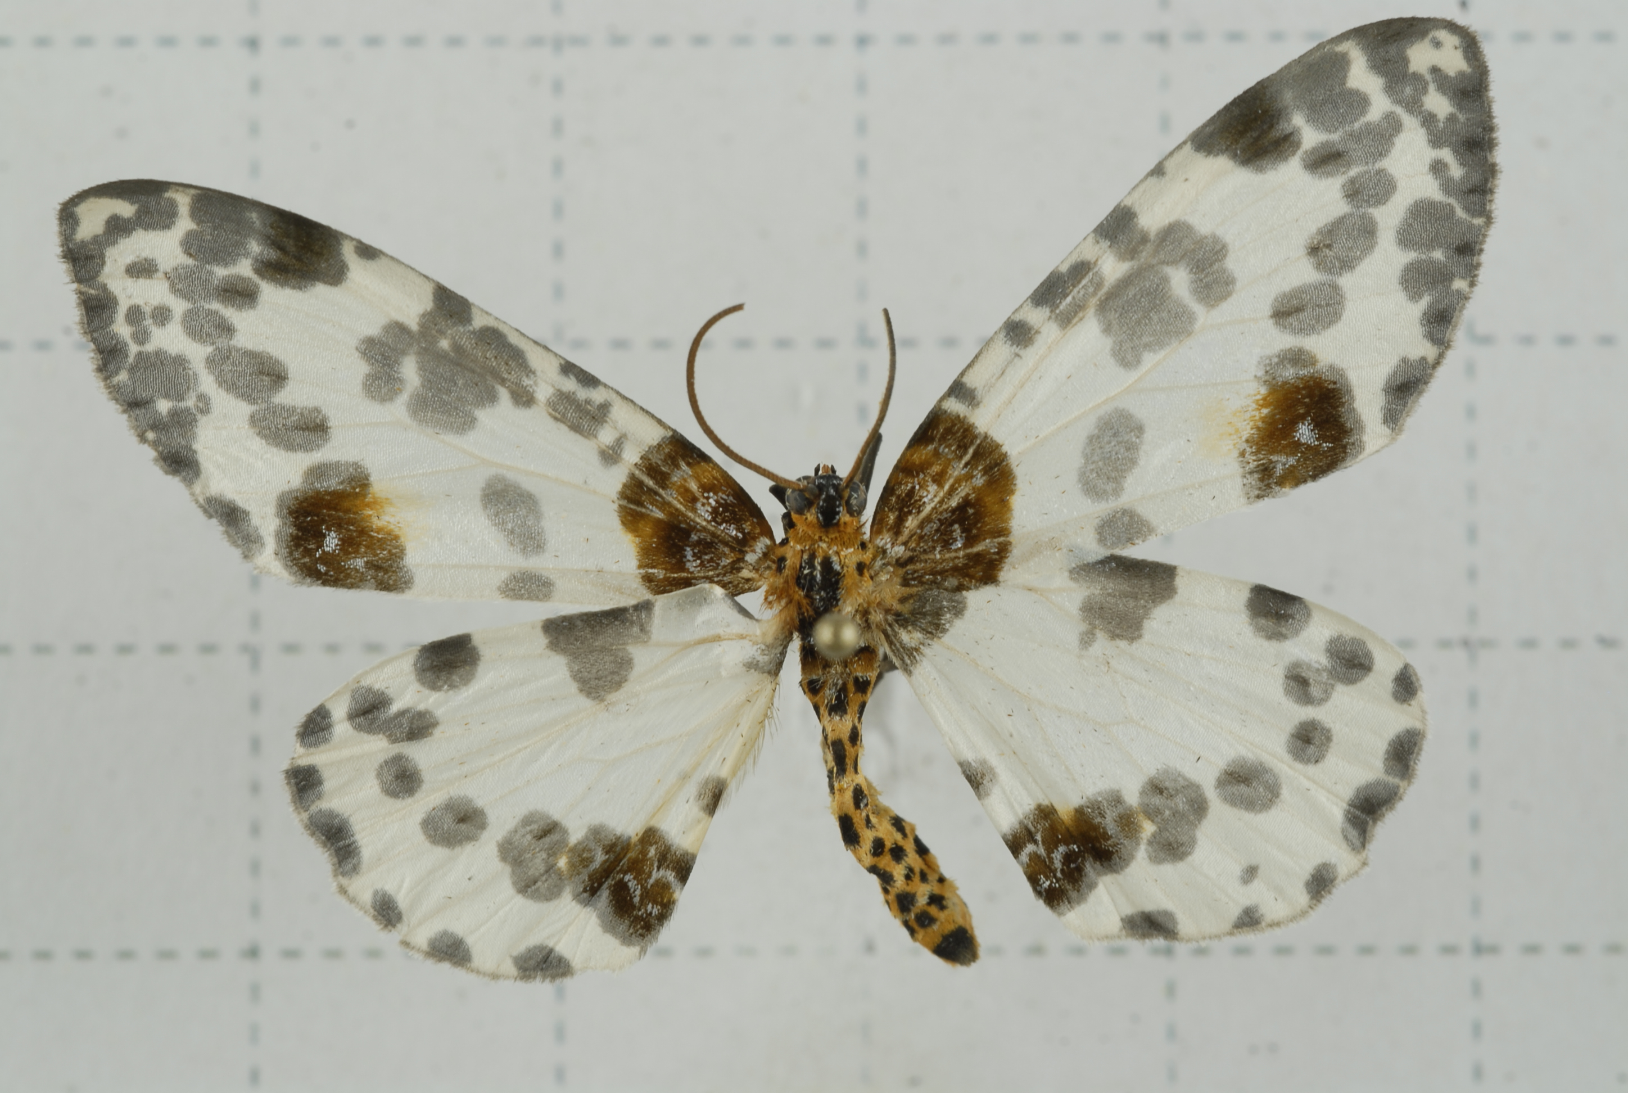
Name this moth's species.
Abraxas formosilluminata
